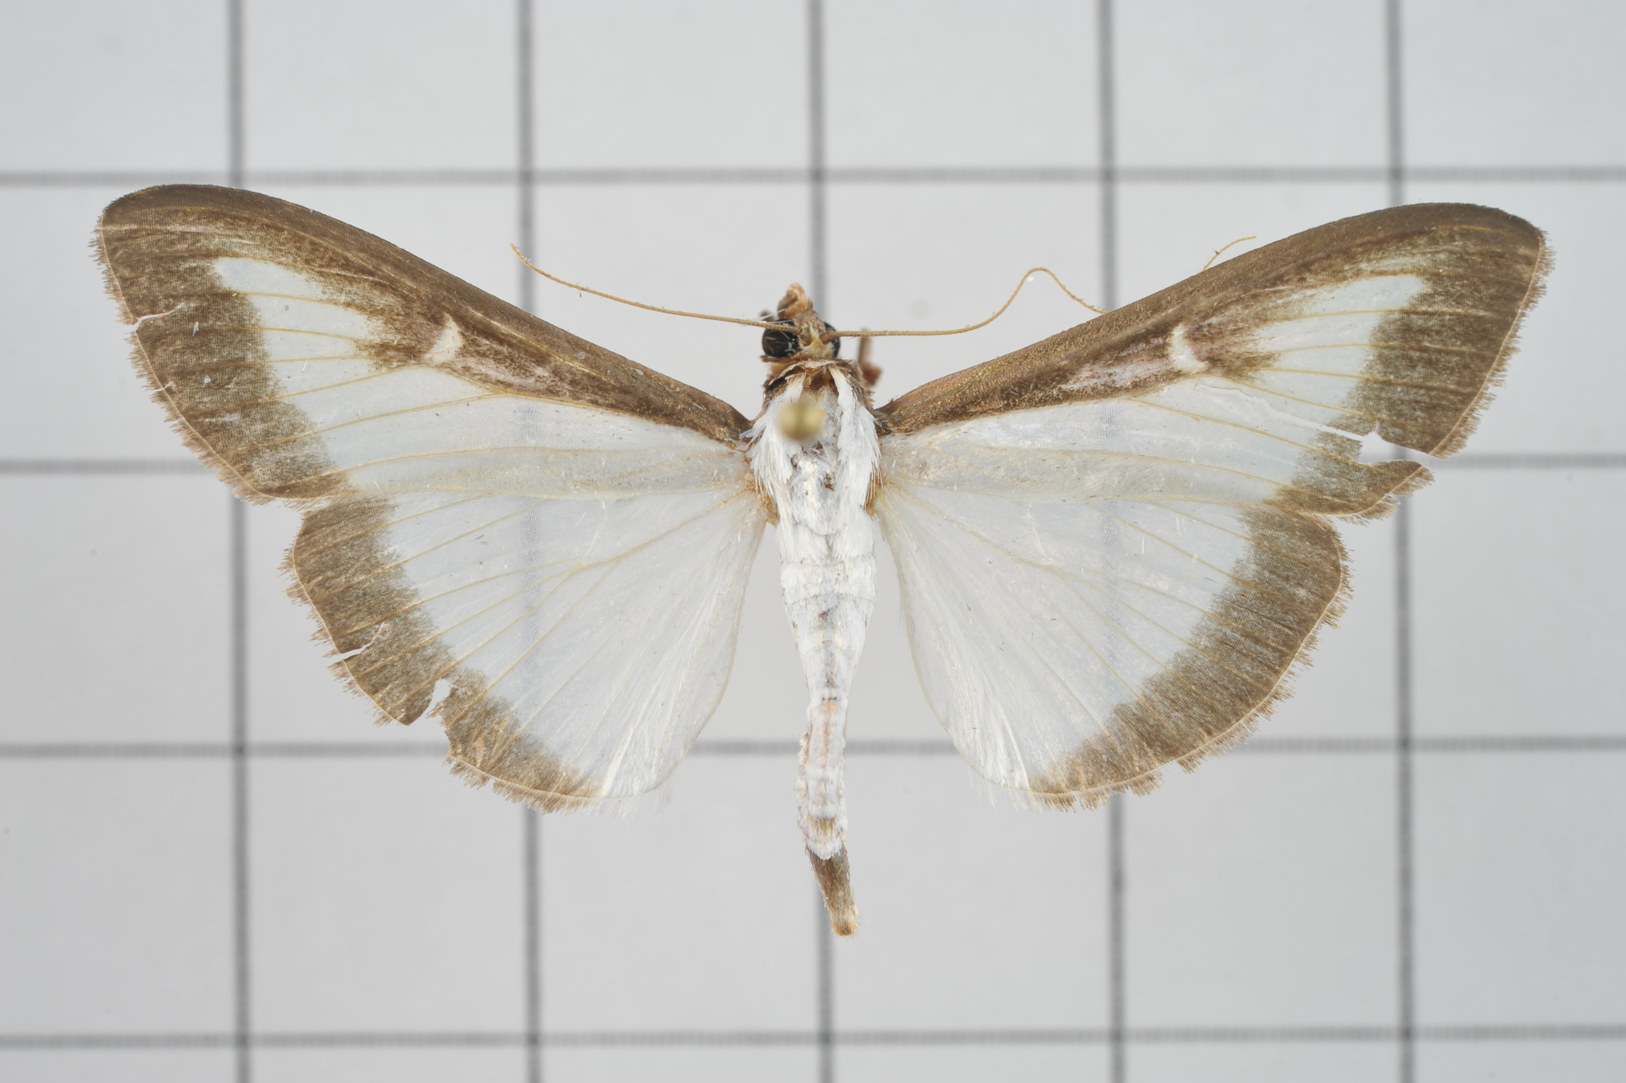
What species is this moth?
Cydalima perspectalis
